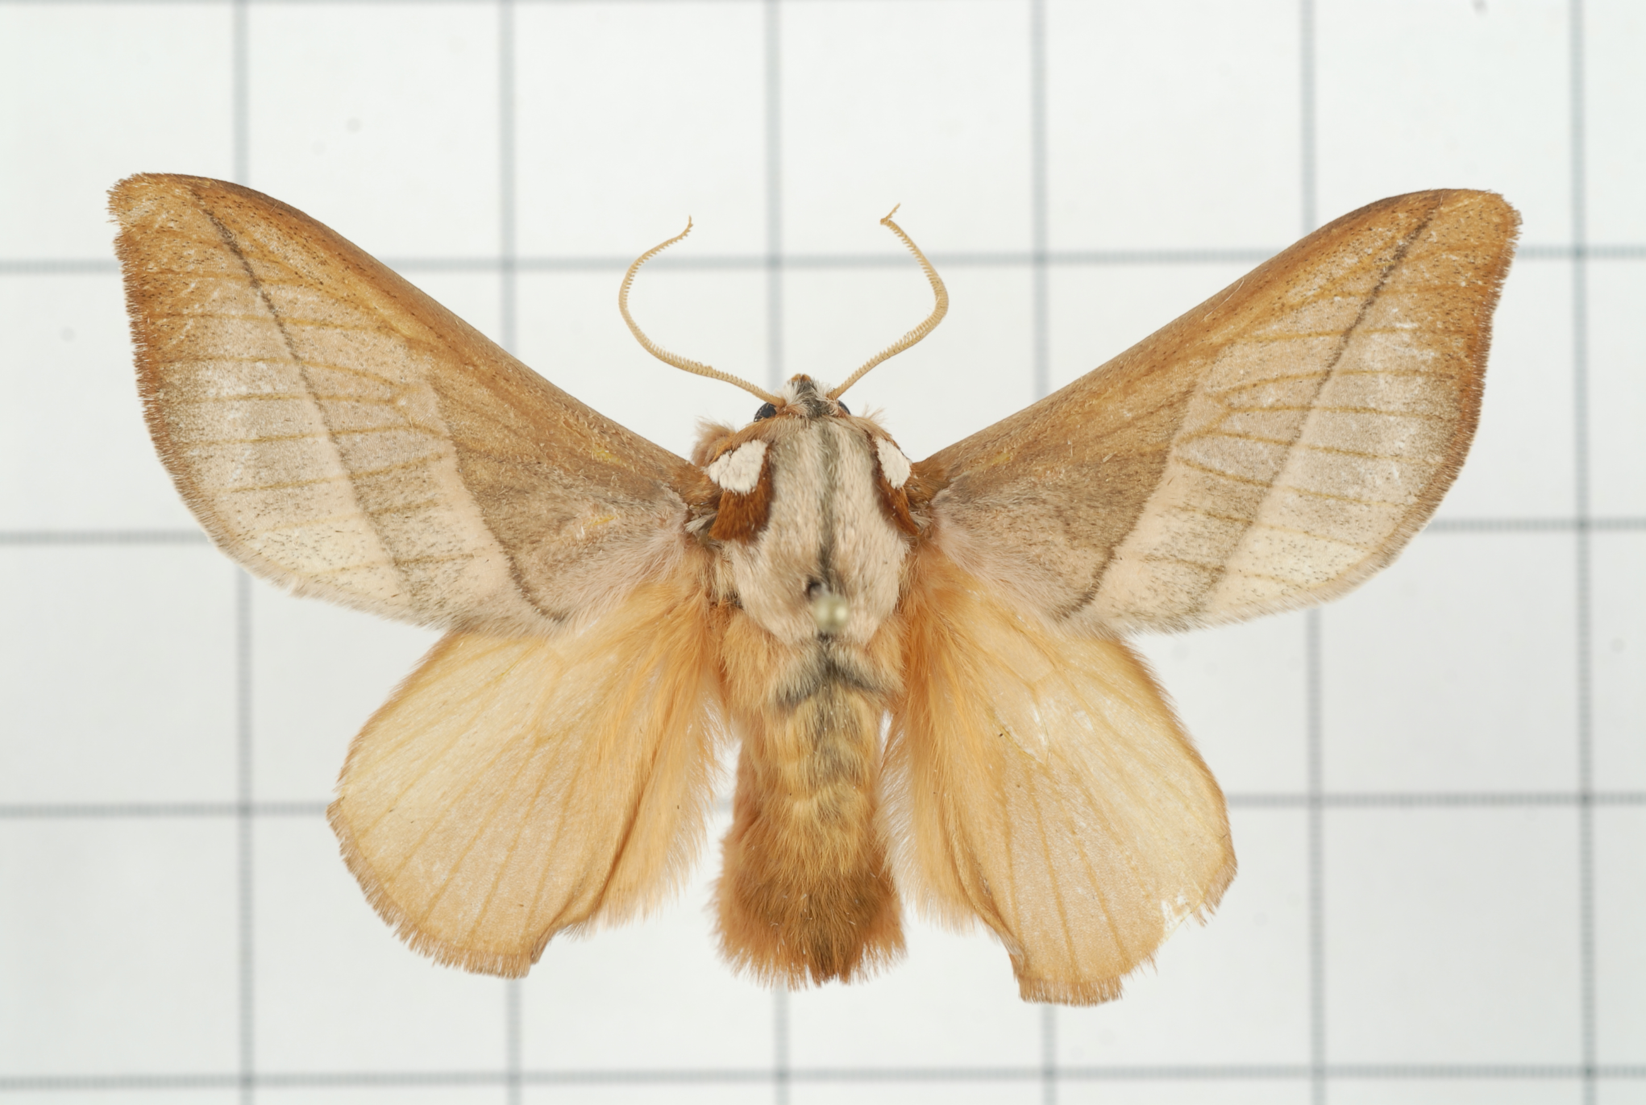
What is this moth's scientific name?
Mahanta kawadai
